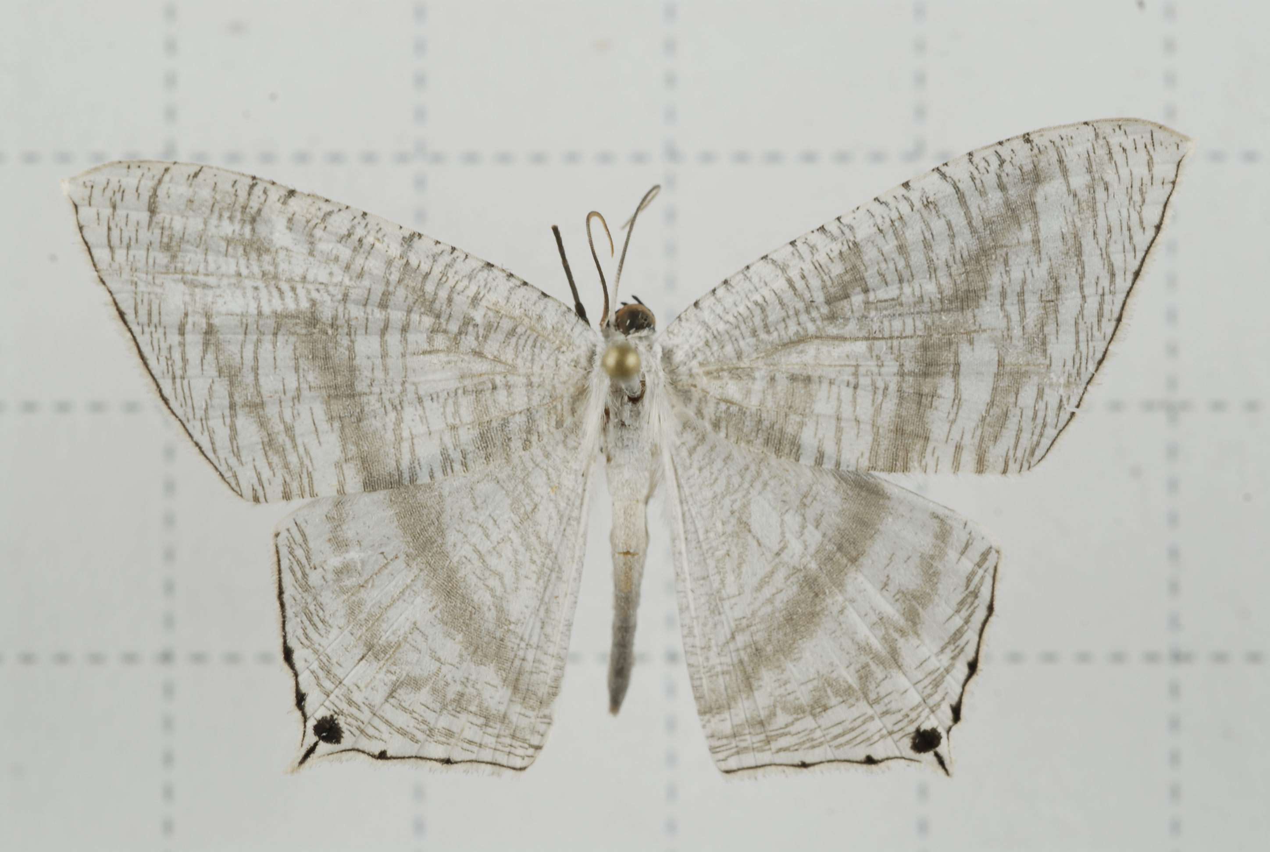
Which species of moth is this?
Micronia aculeata
